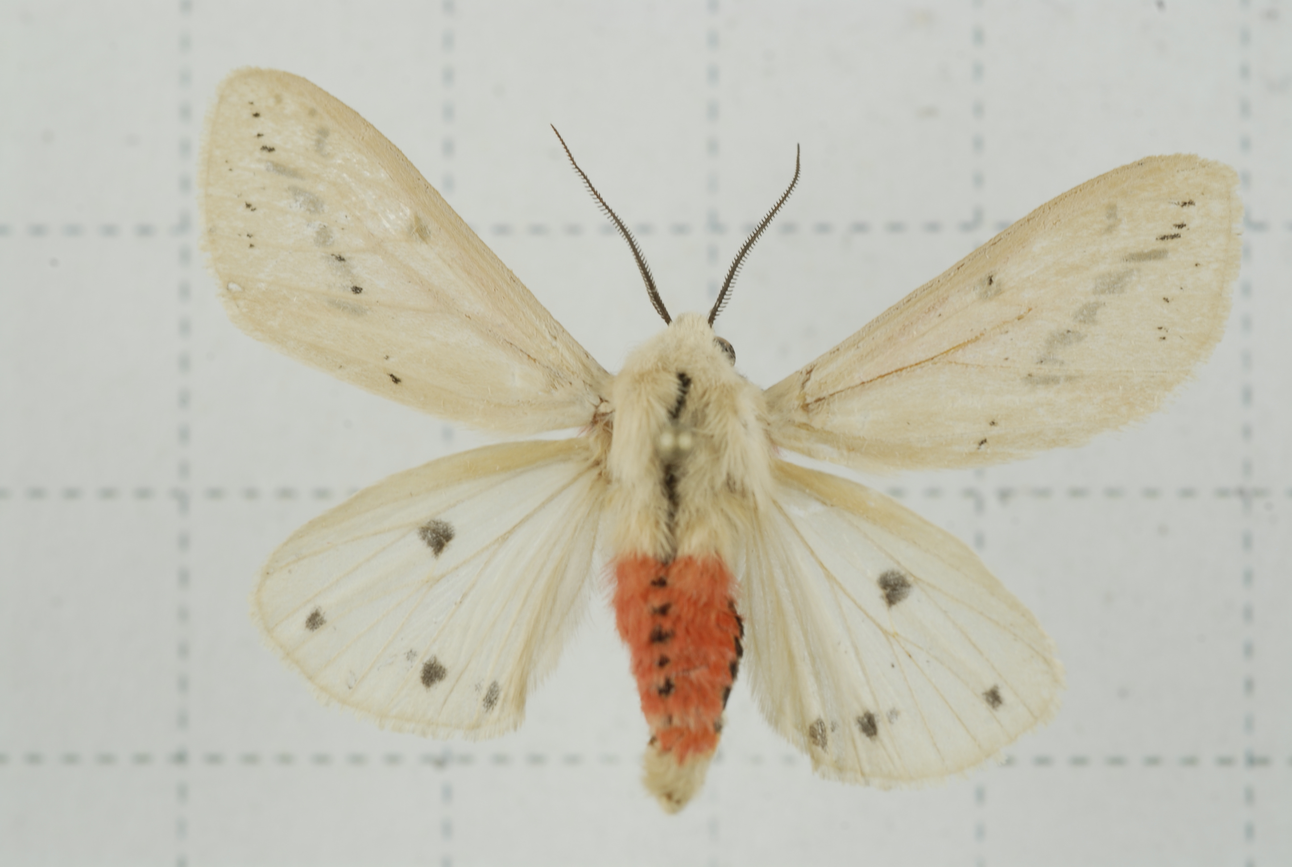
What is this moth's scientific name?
Spilarctia sagittifera taiwanensis
